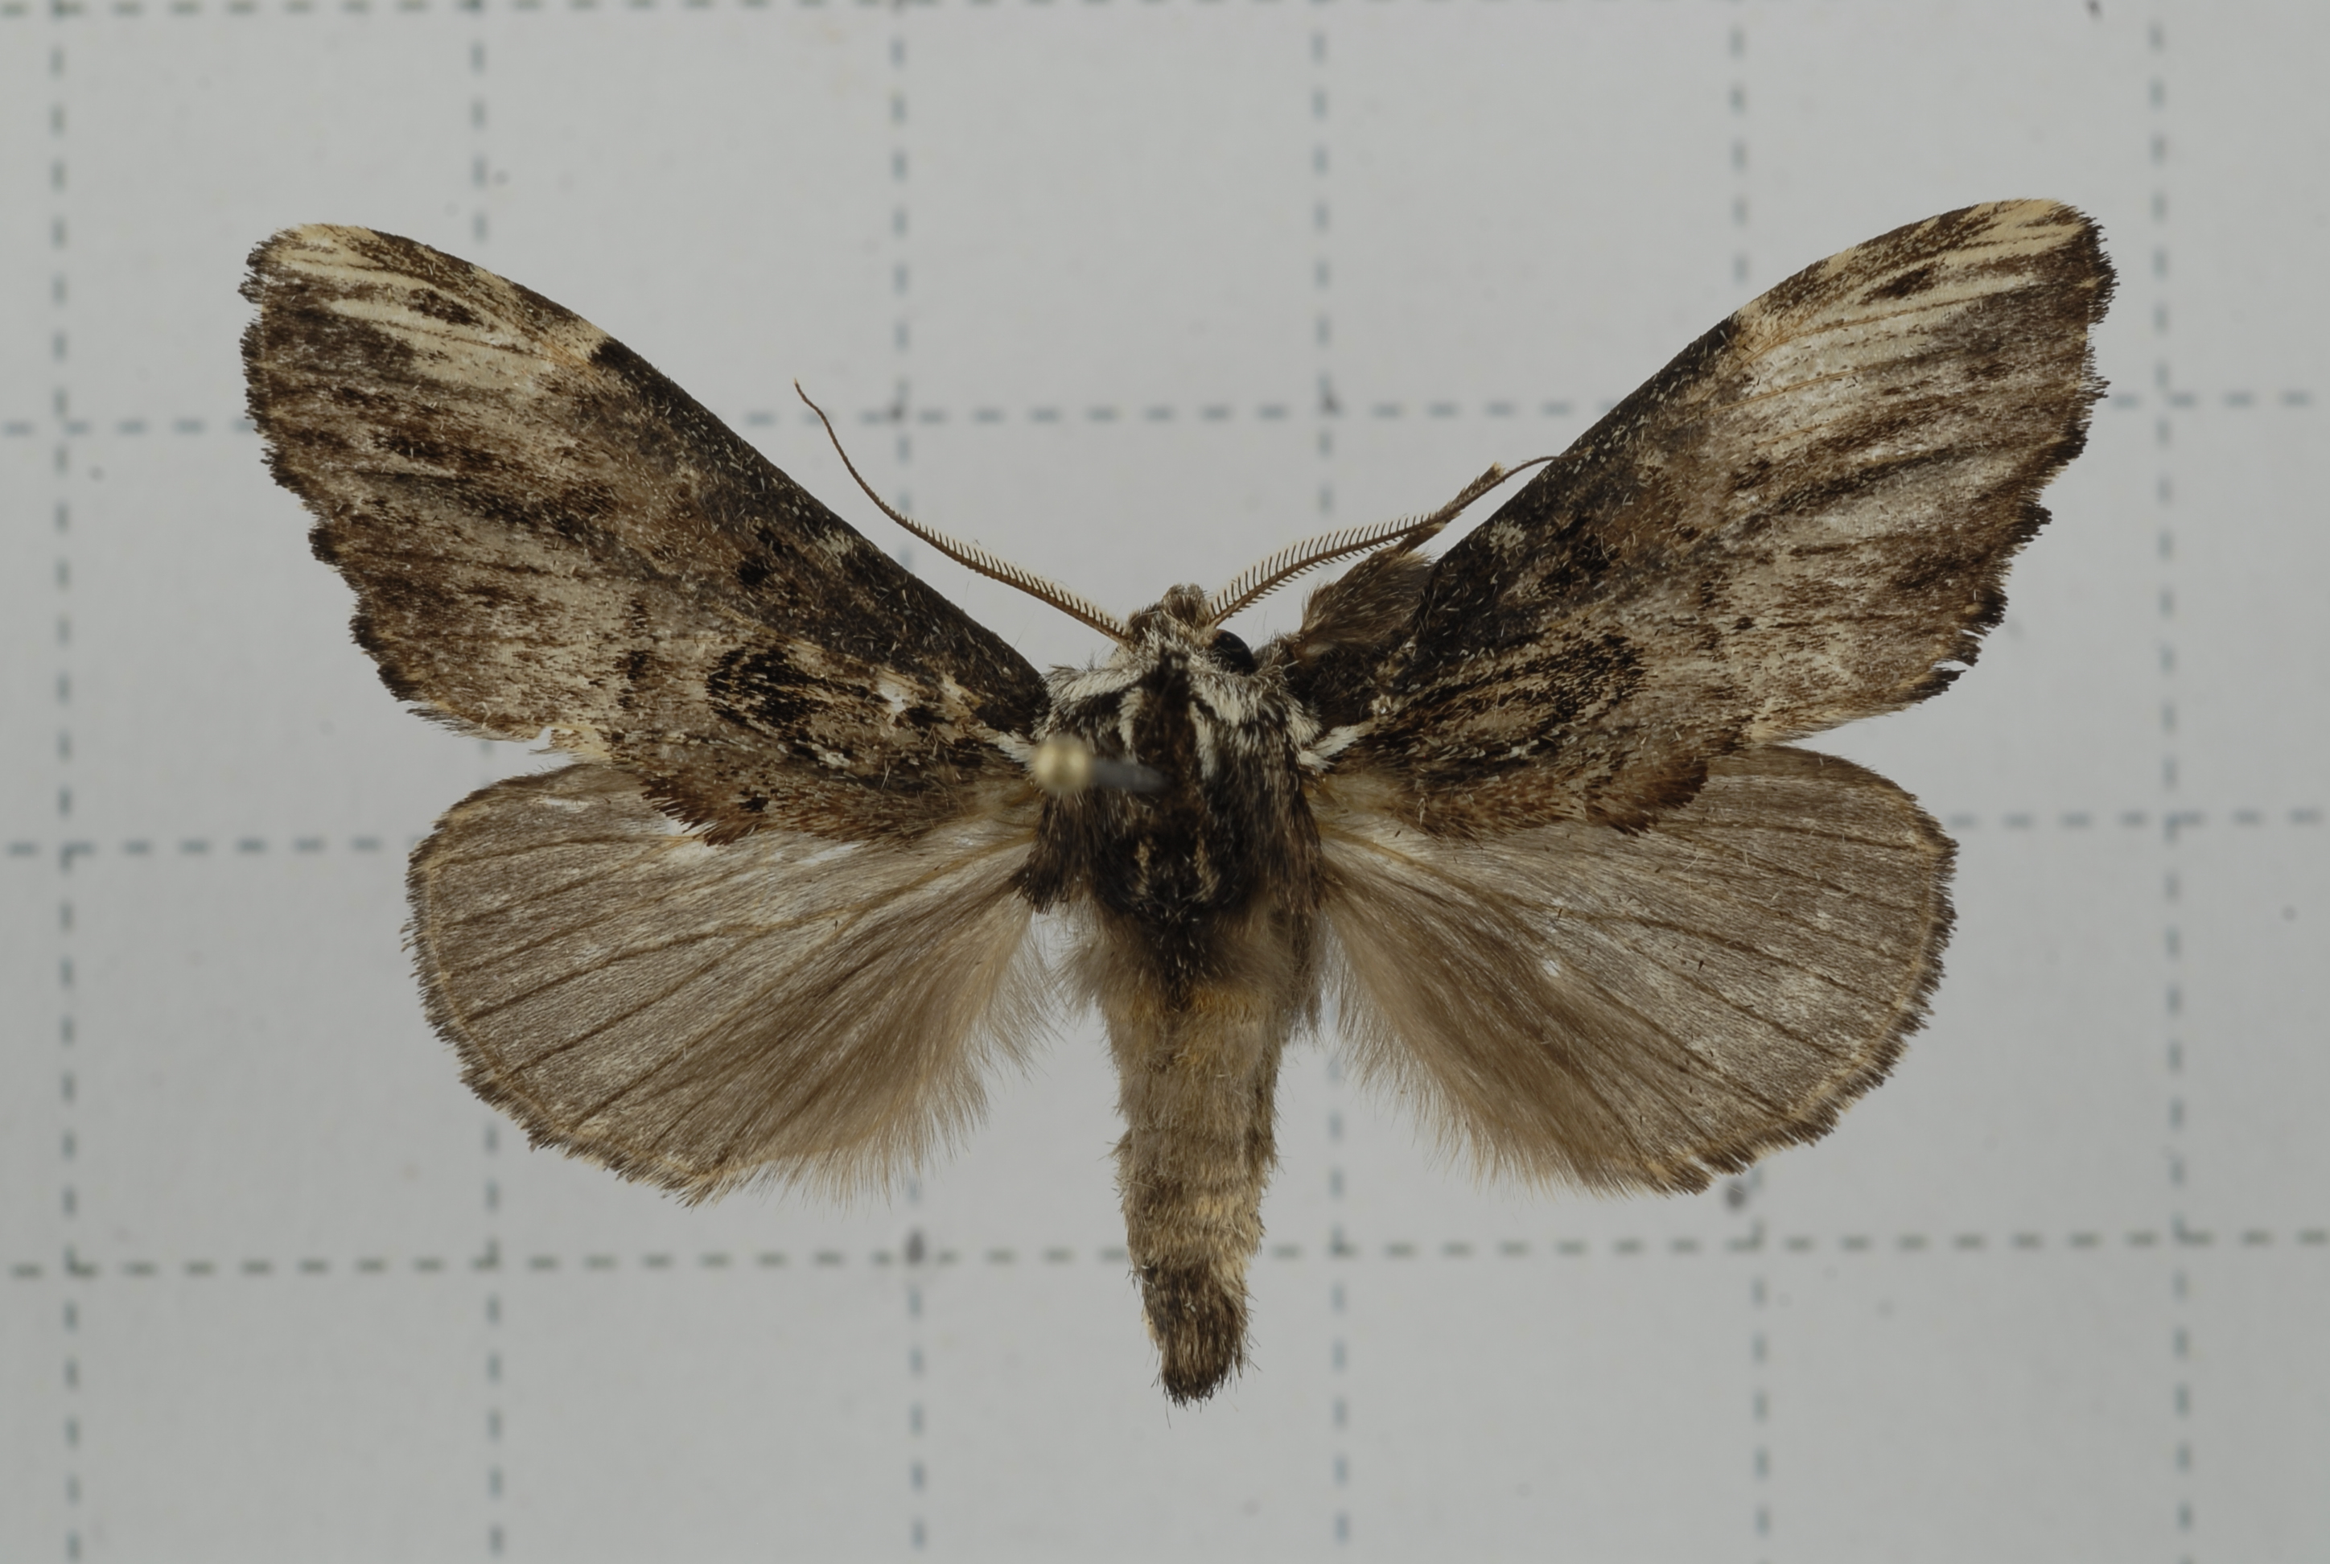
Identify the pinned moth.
Hexafrenum maculifer
